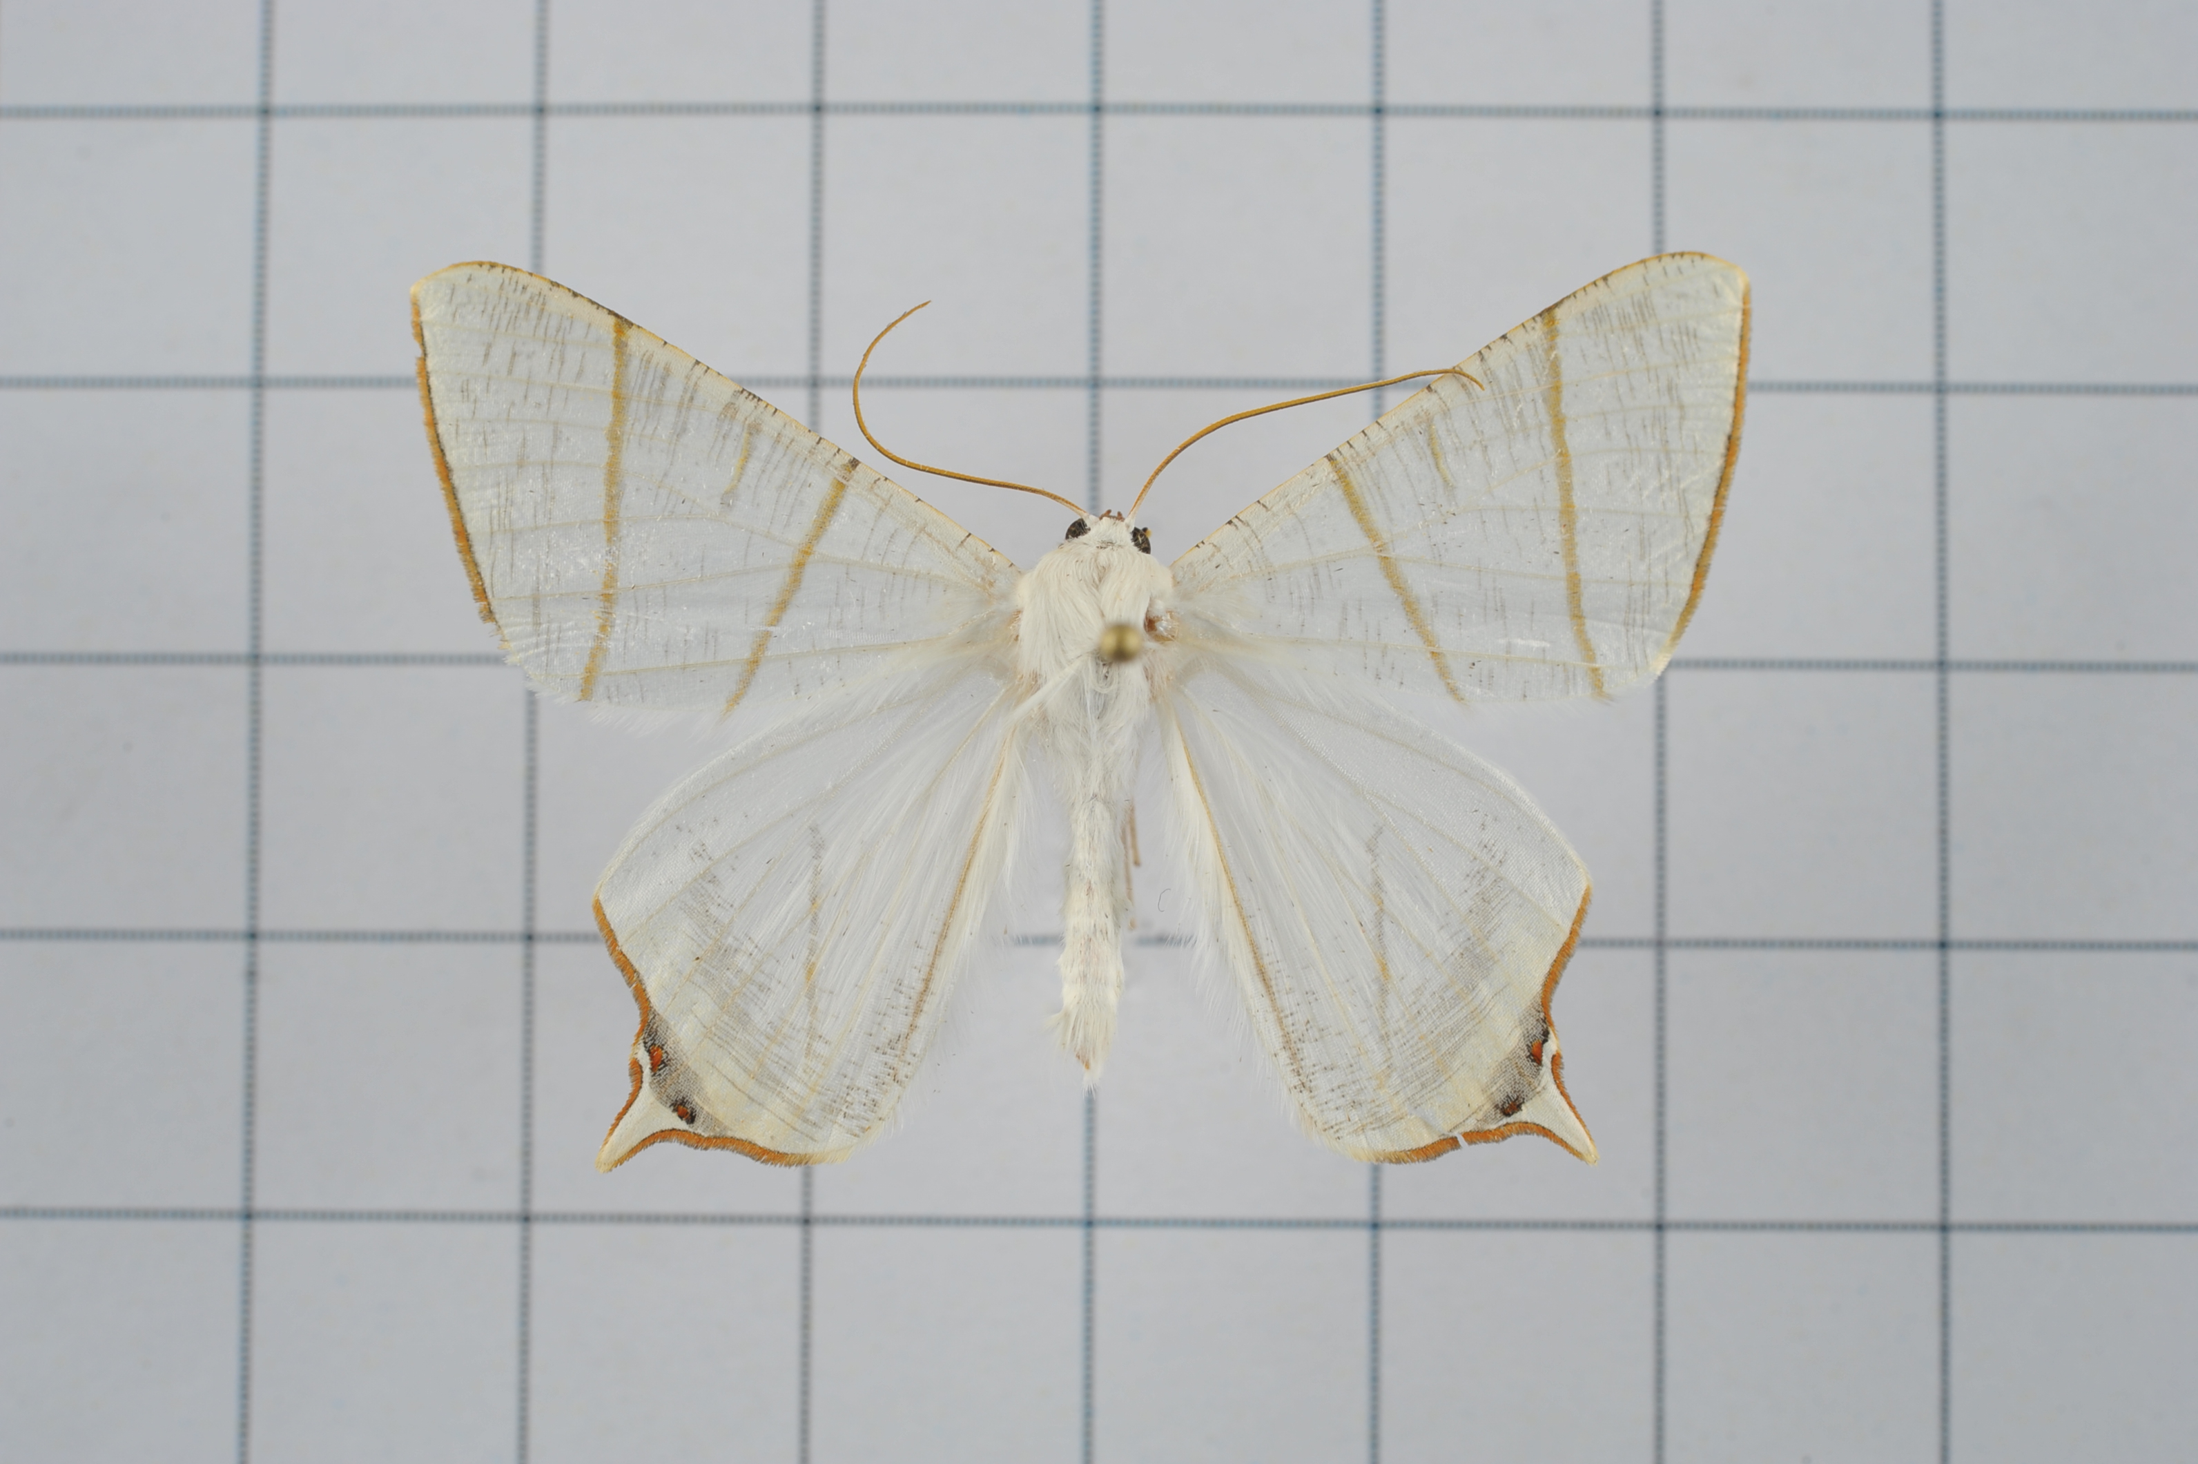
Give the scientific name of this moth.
Ourapteryx changi
